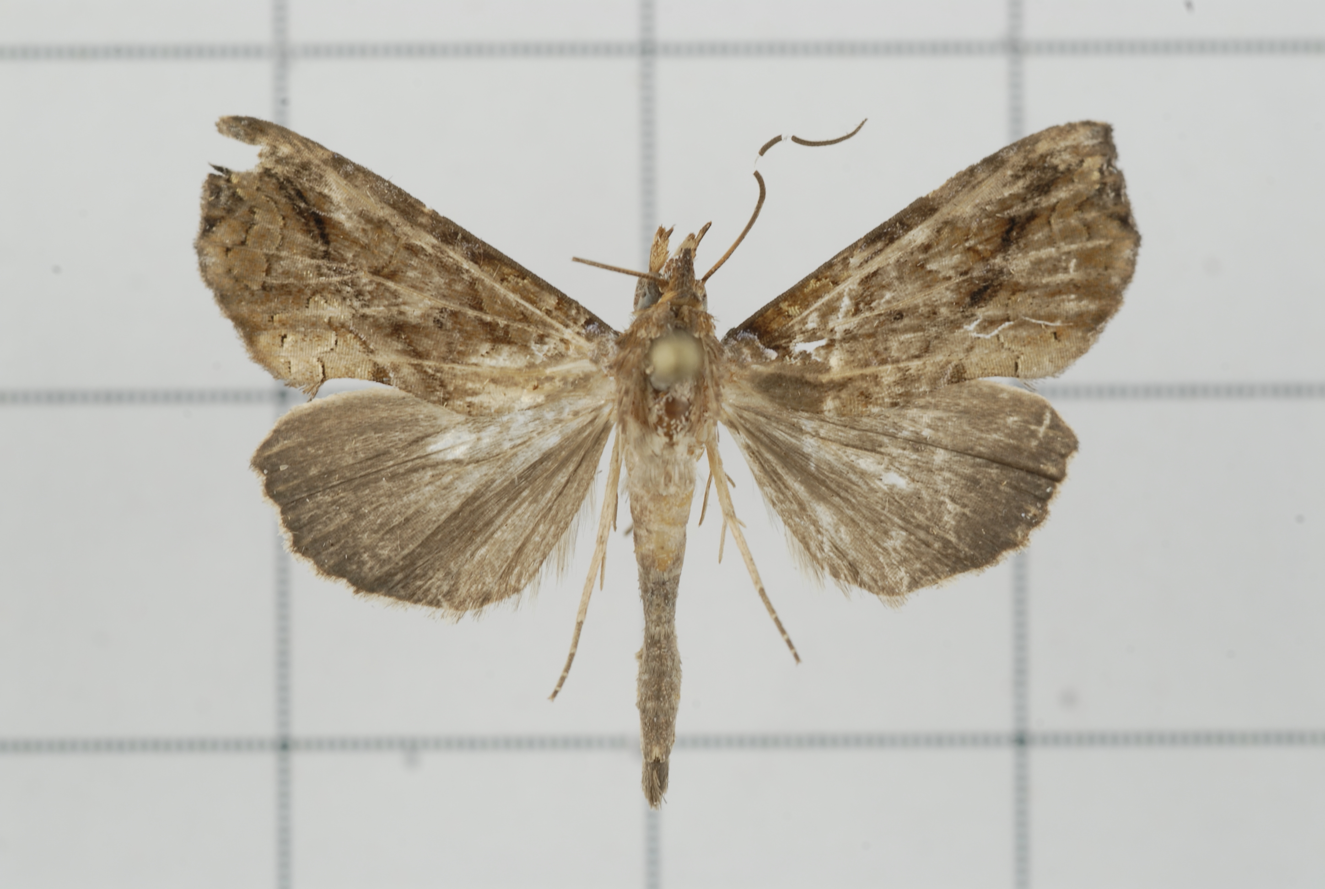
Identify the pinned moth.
Plusiodonta coelonota
